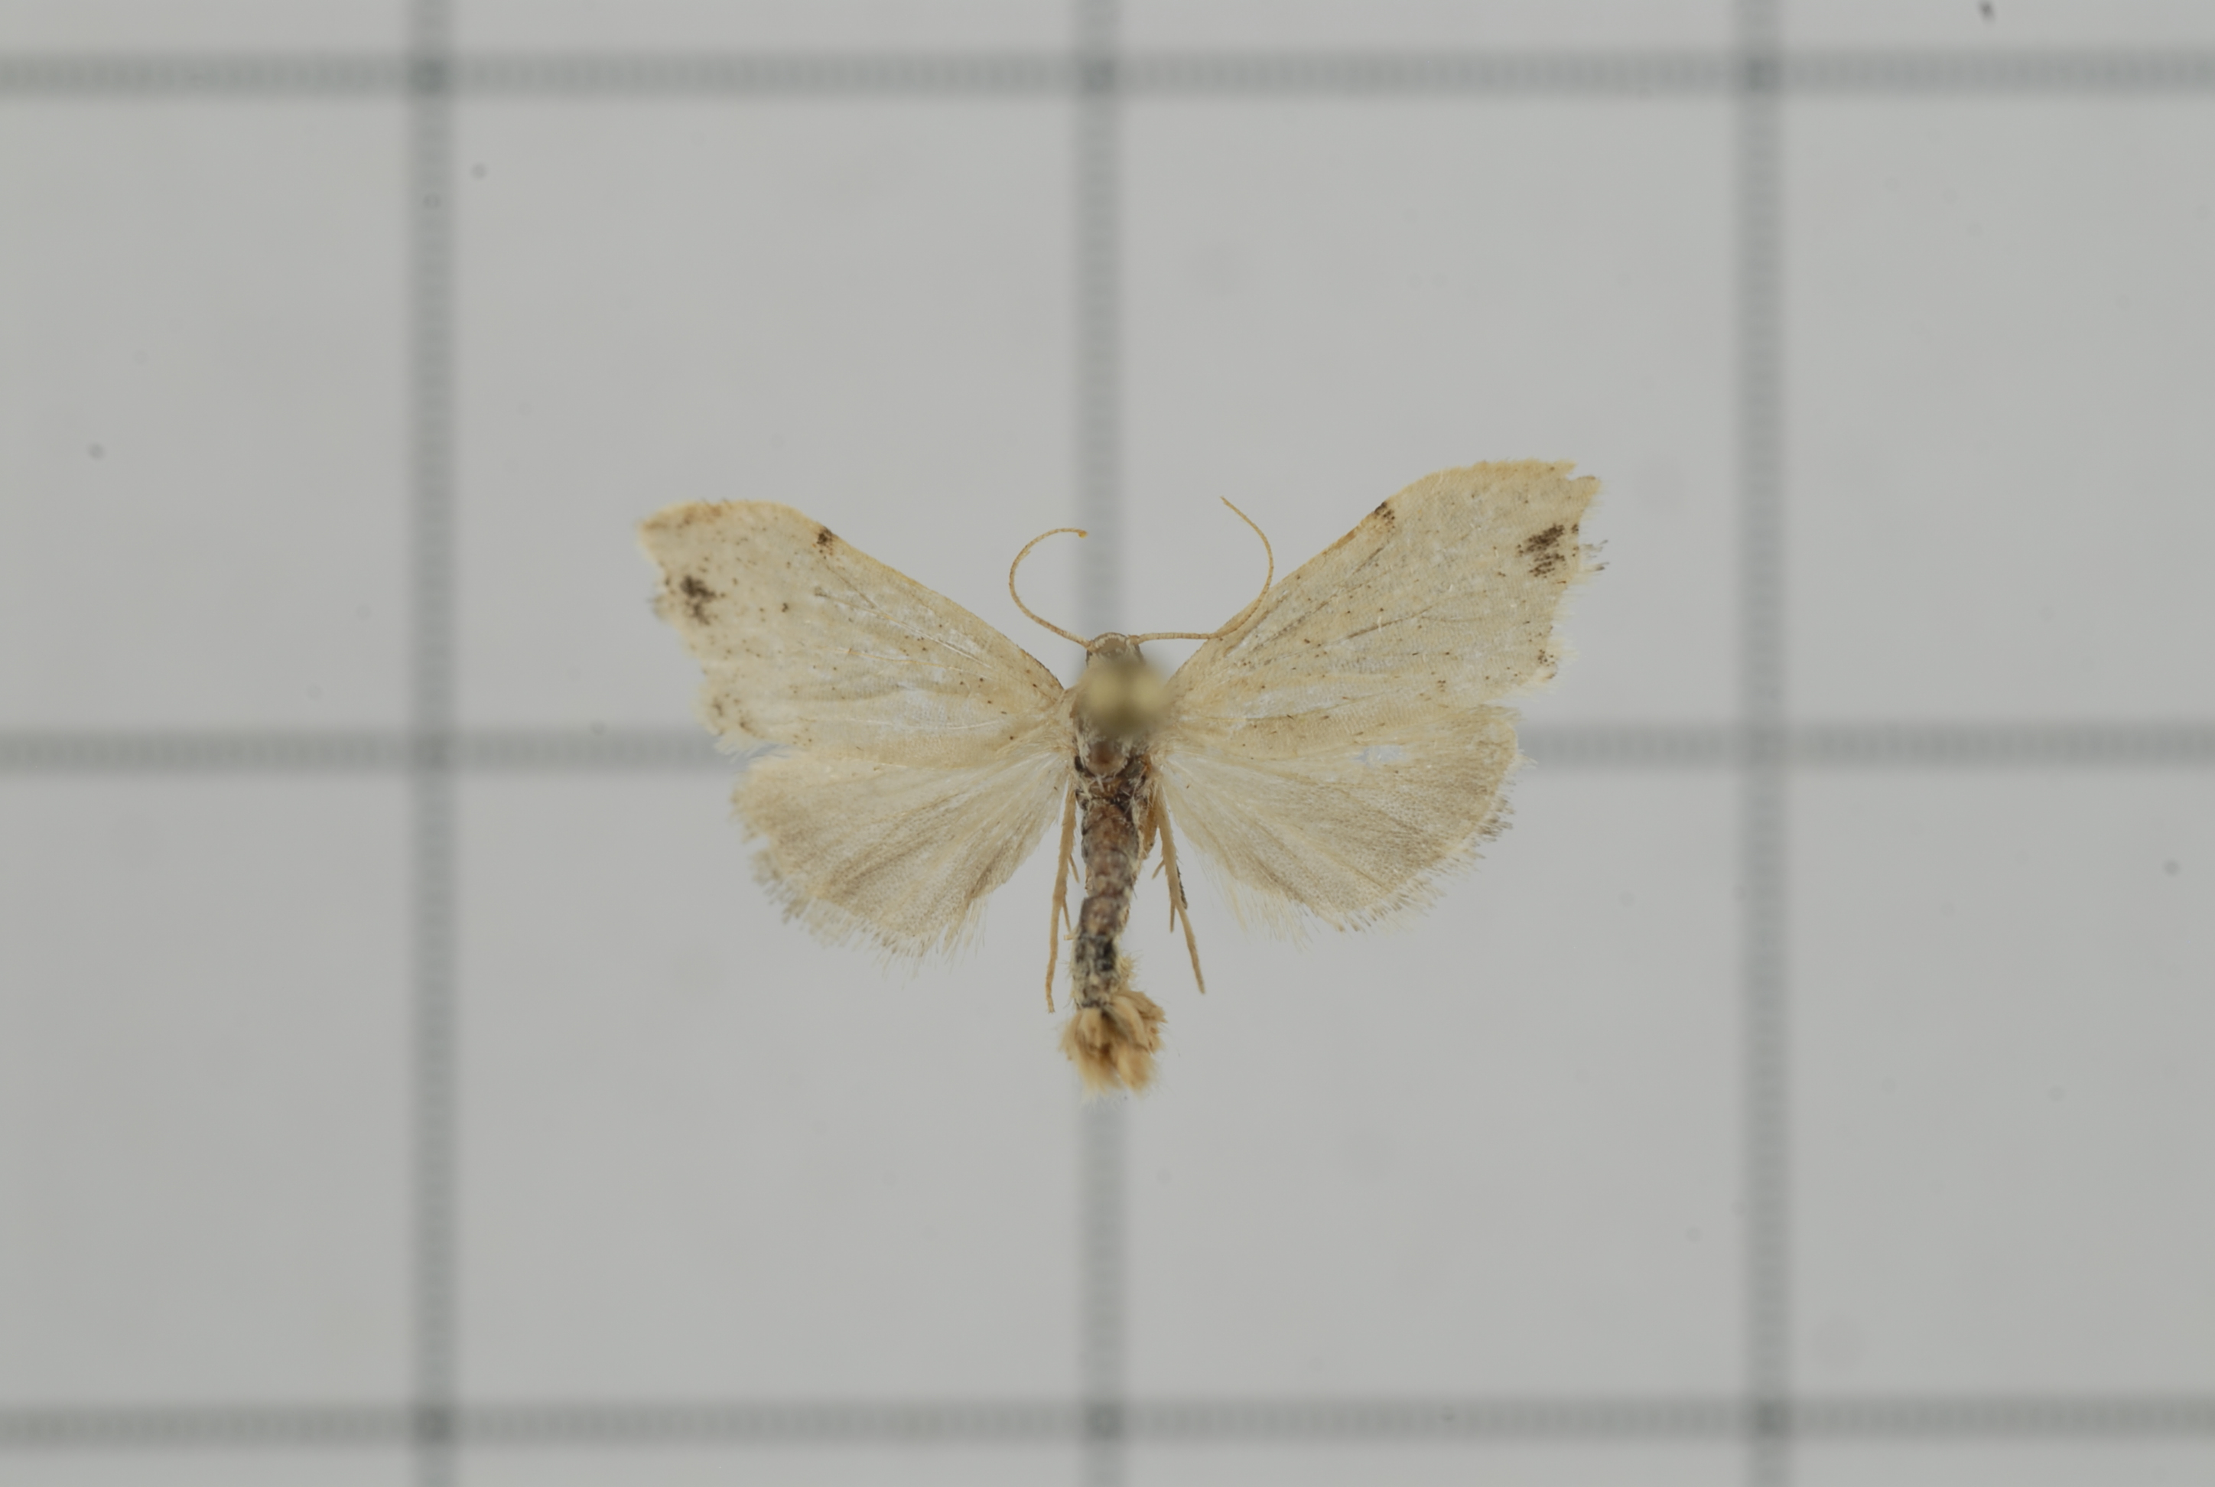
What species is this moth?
Oxacme cretacea
